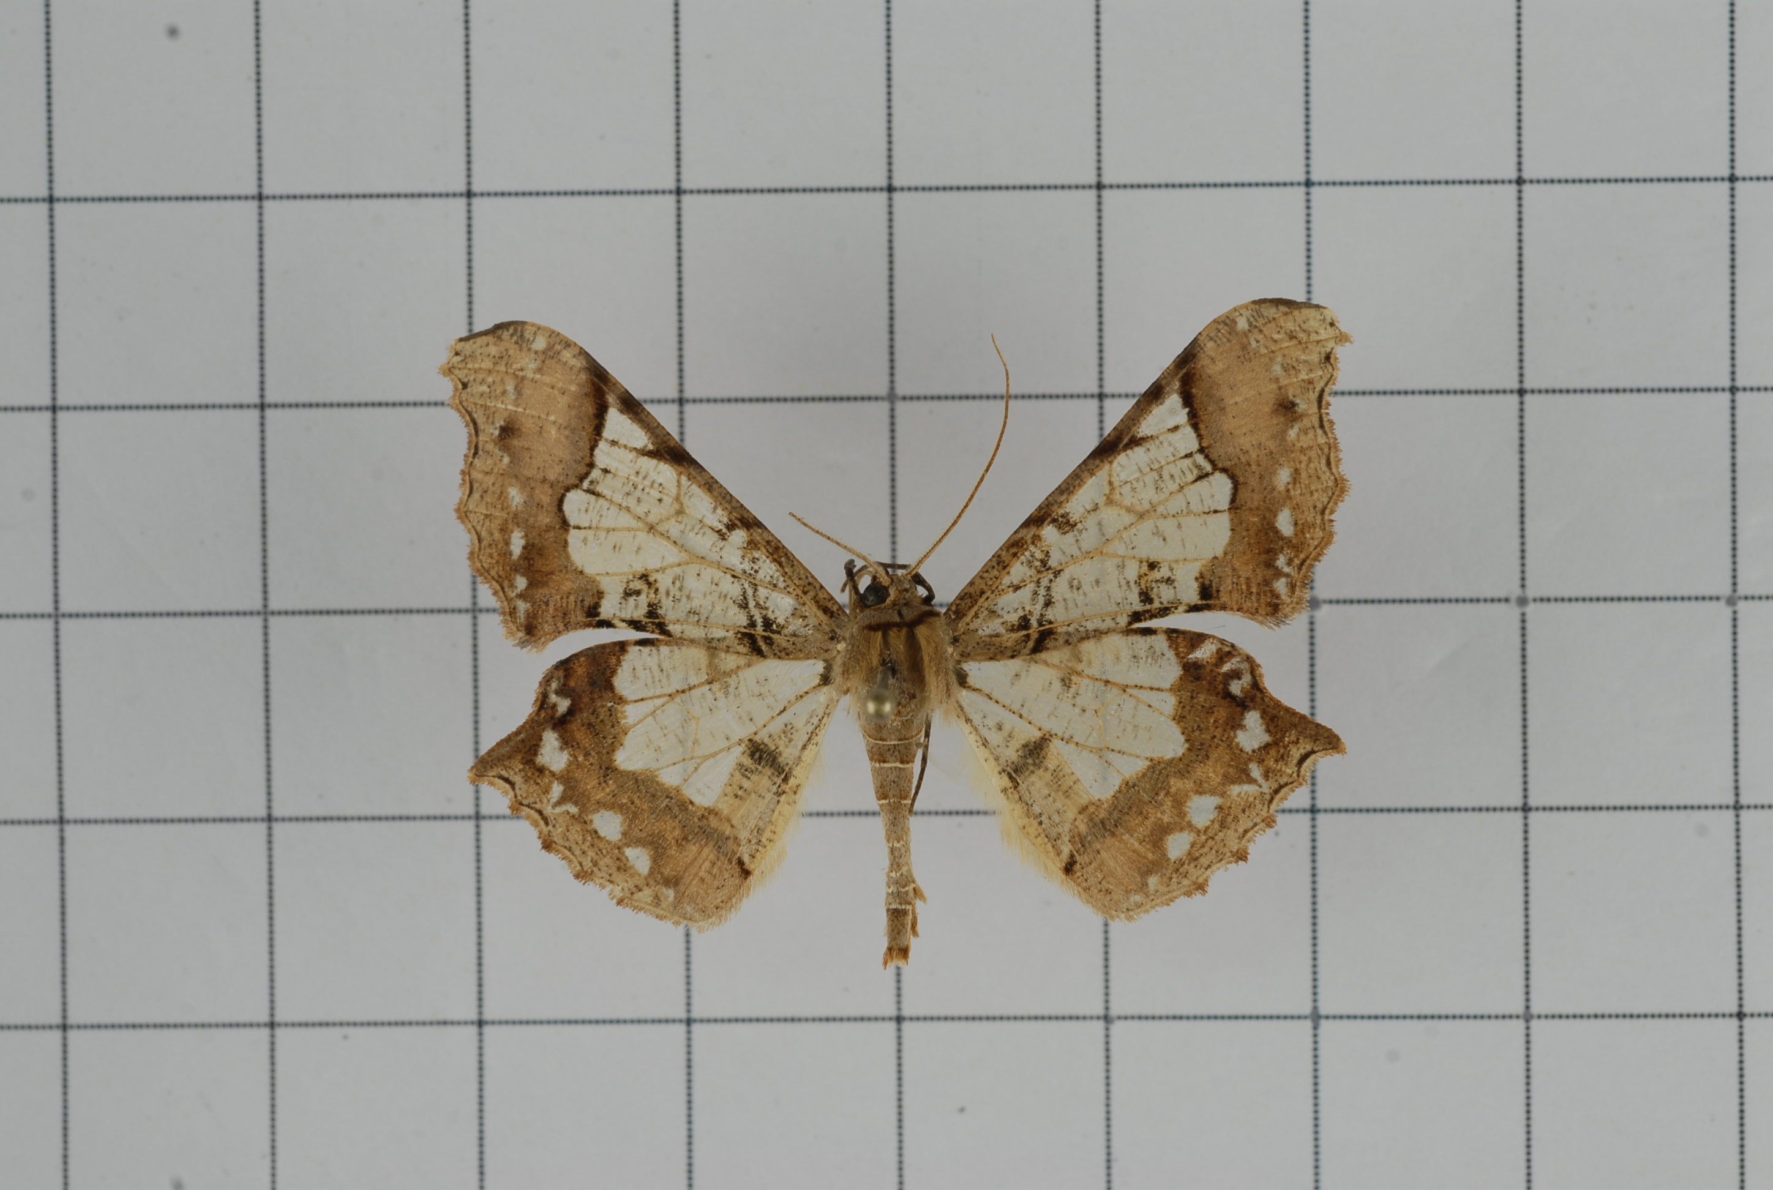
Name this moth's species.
Krananda semihyalina
